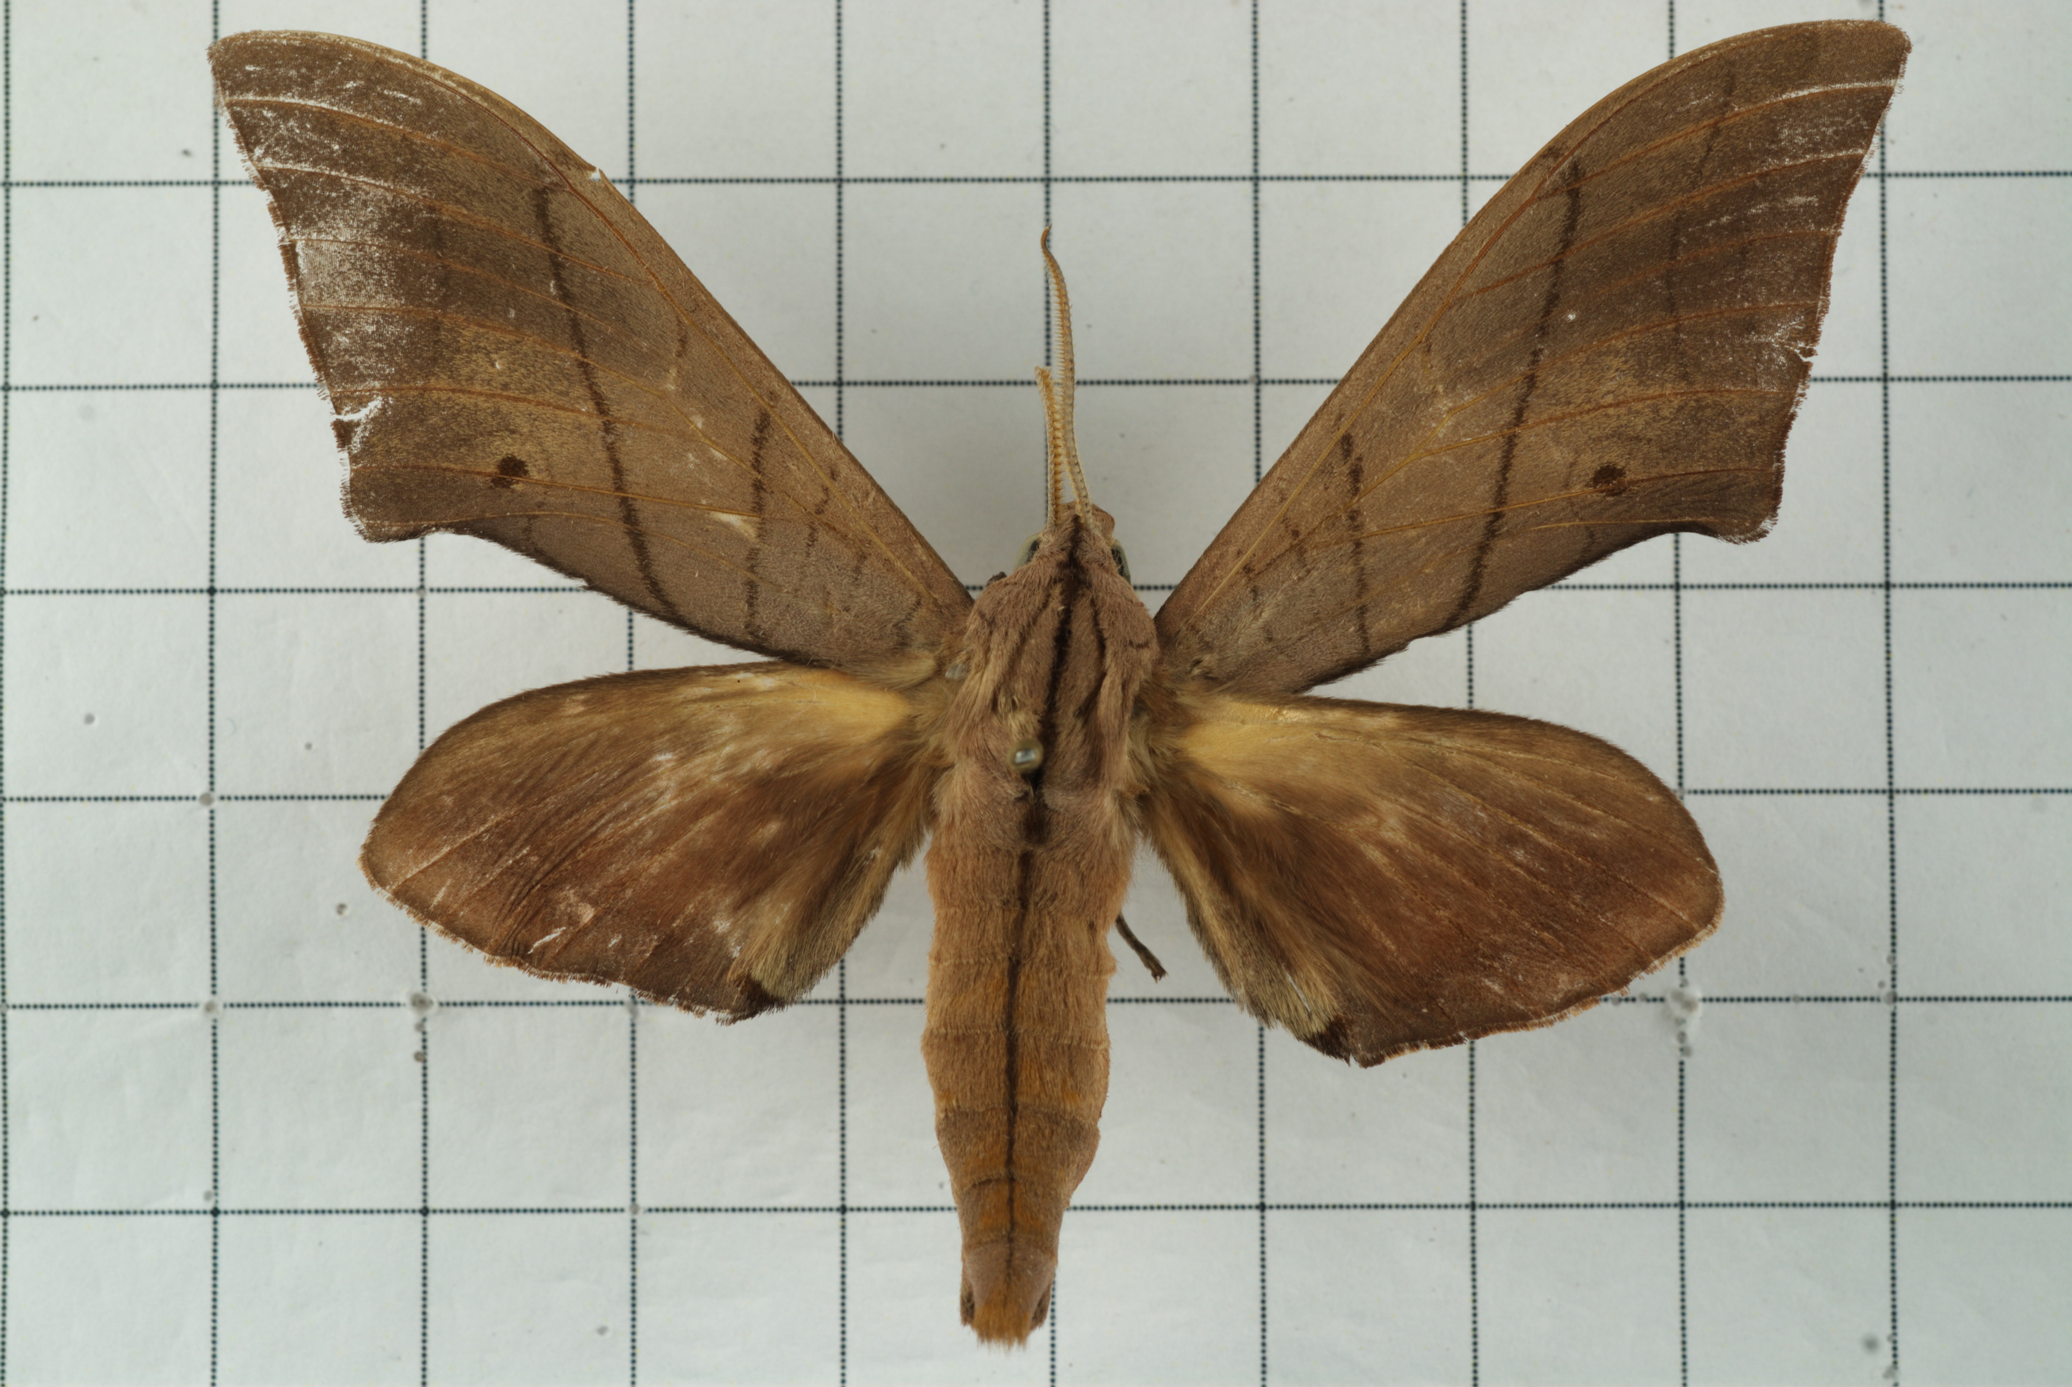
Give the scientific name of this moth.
Marumba cristata bukaiana
